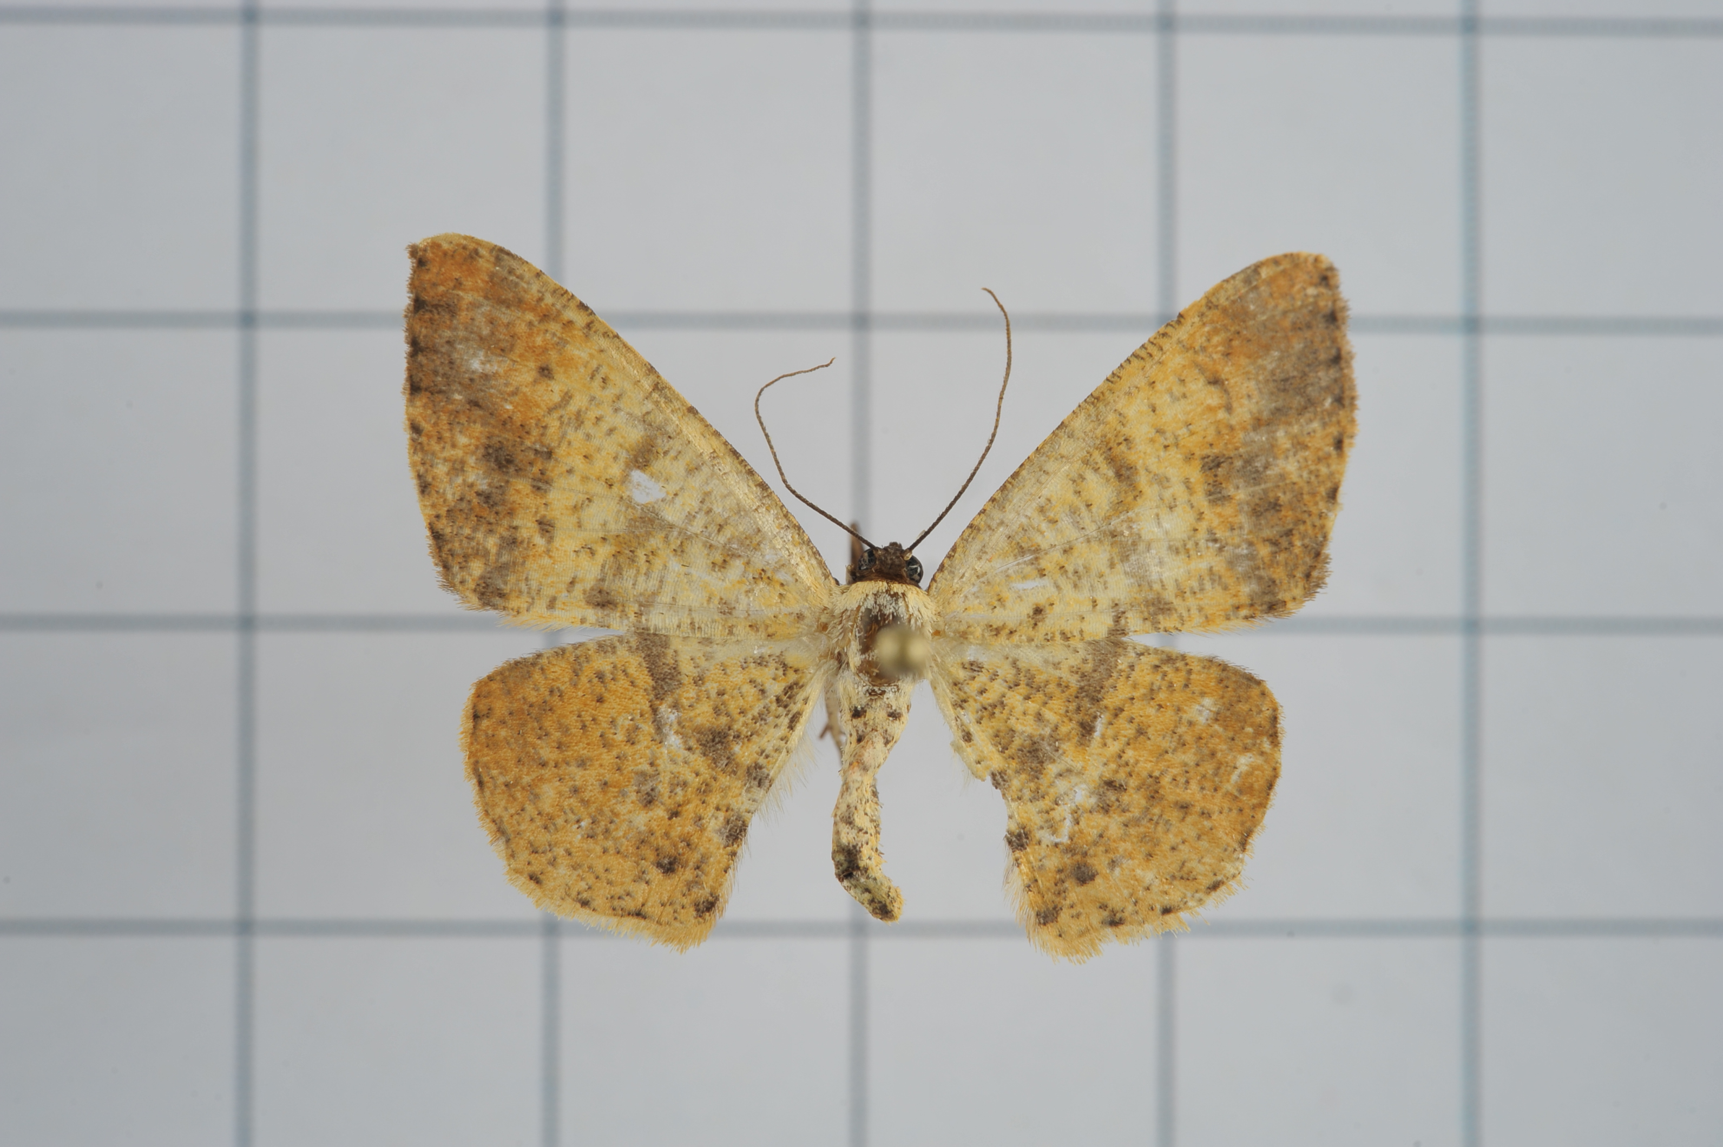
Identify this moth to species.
Lophobates inchoata
